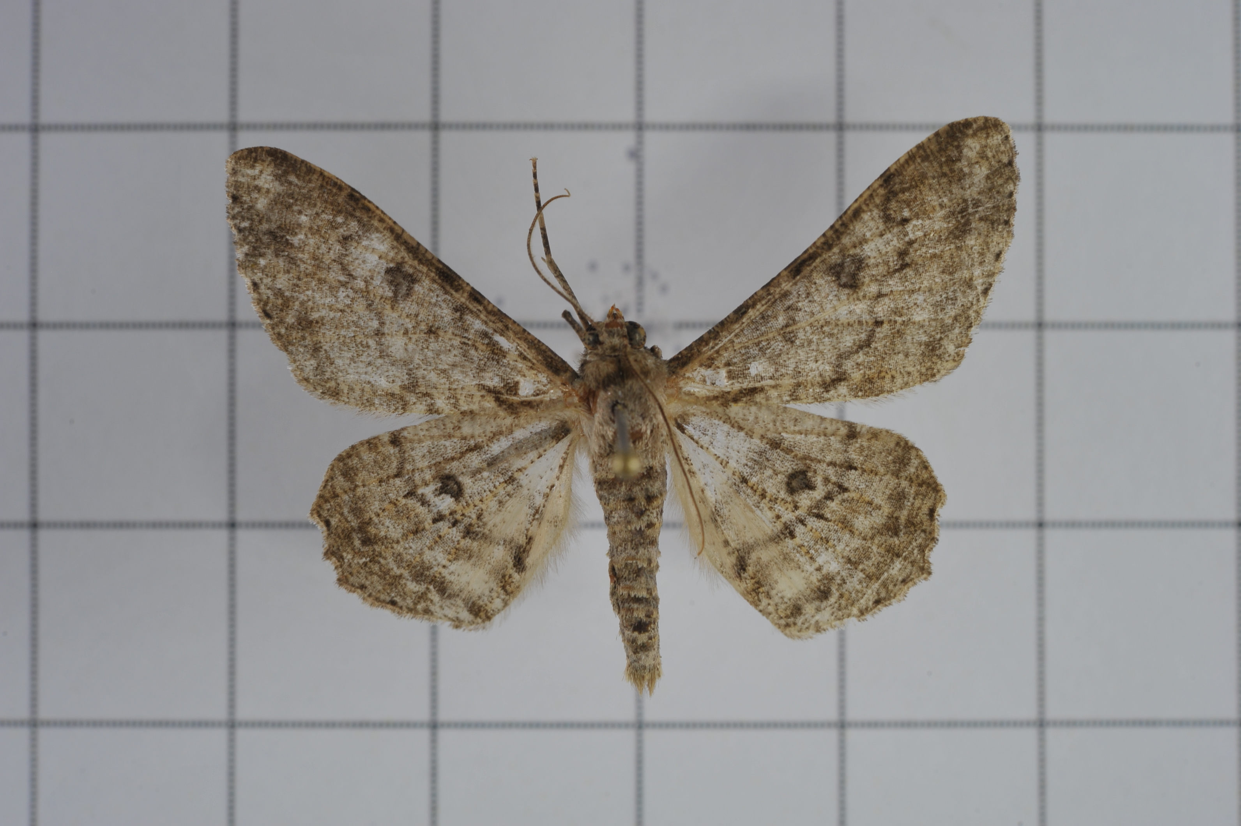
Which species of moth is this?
Ascotis selenaria imparata
